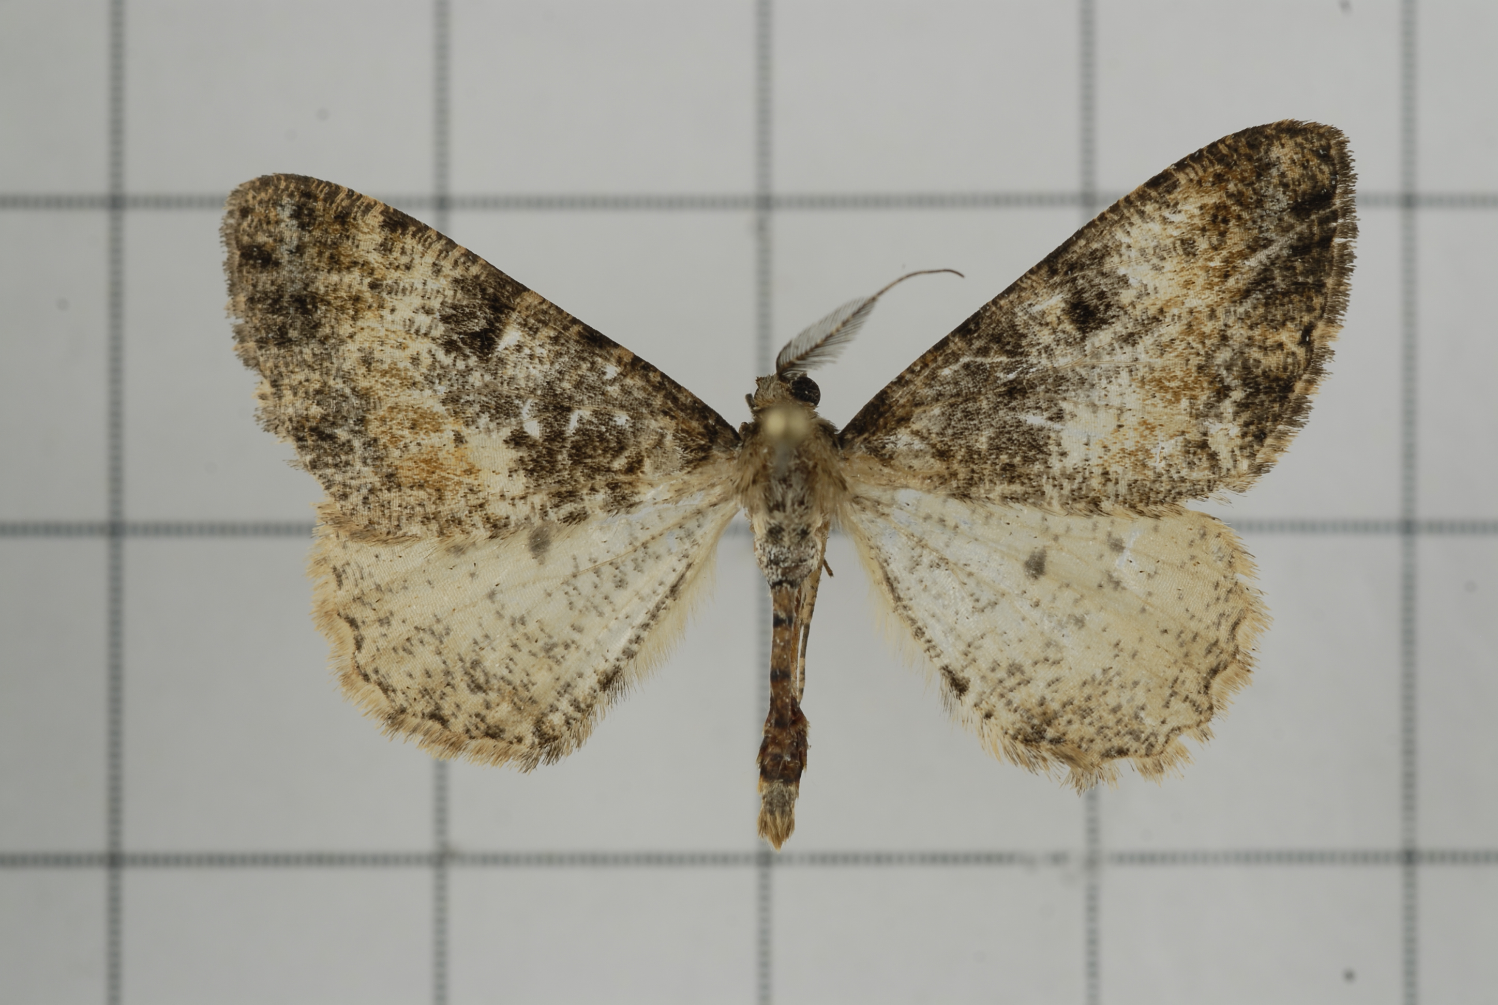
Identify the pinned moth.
Alcis scortea
